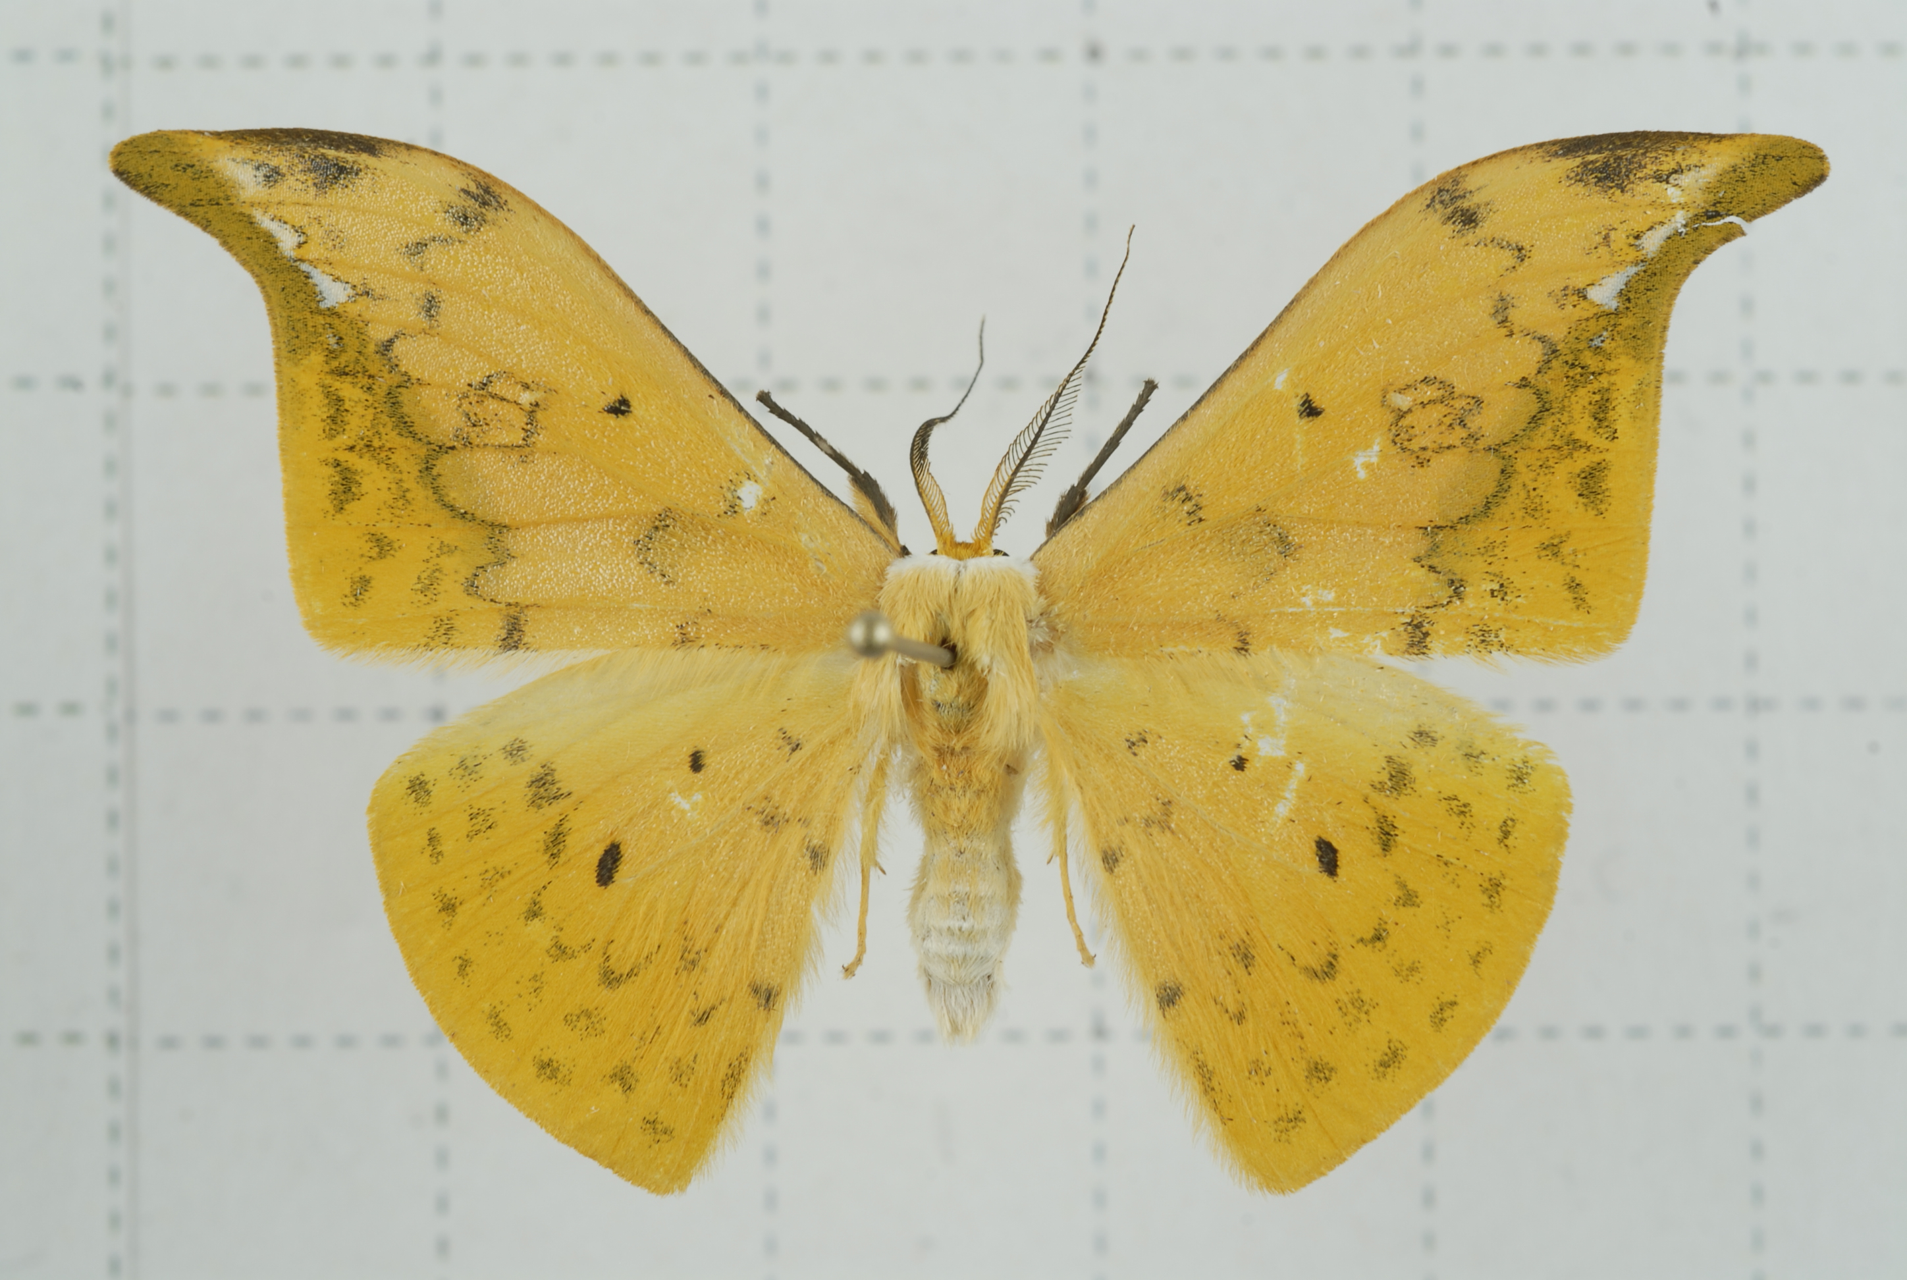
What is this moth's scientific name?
Tridrepana flava flava
